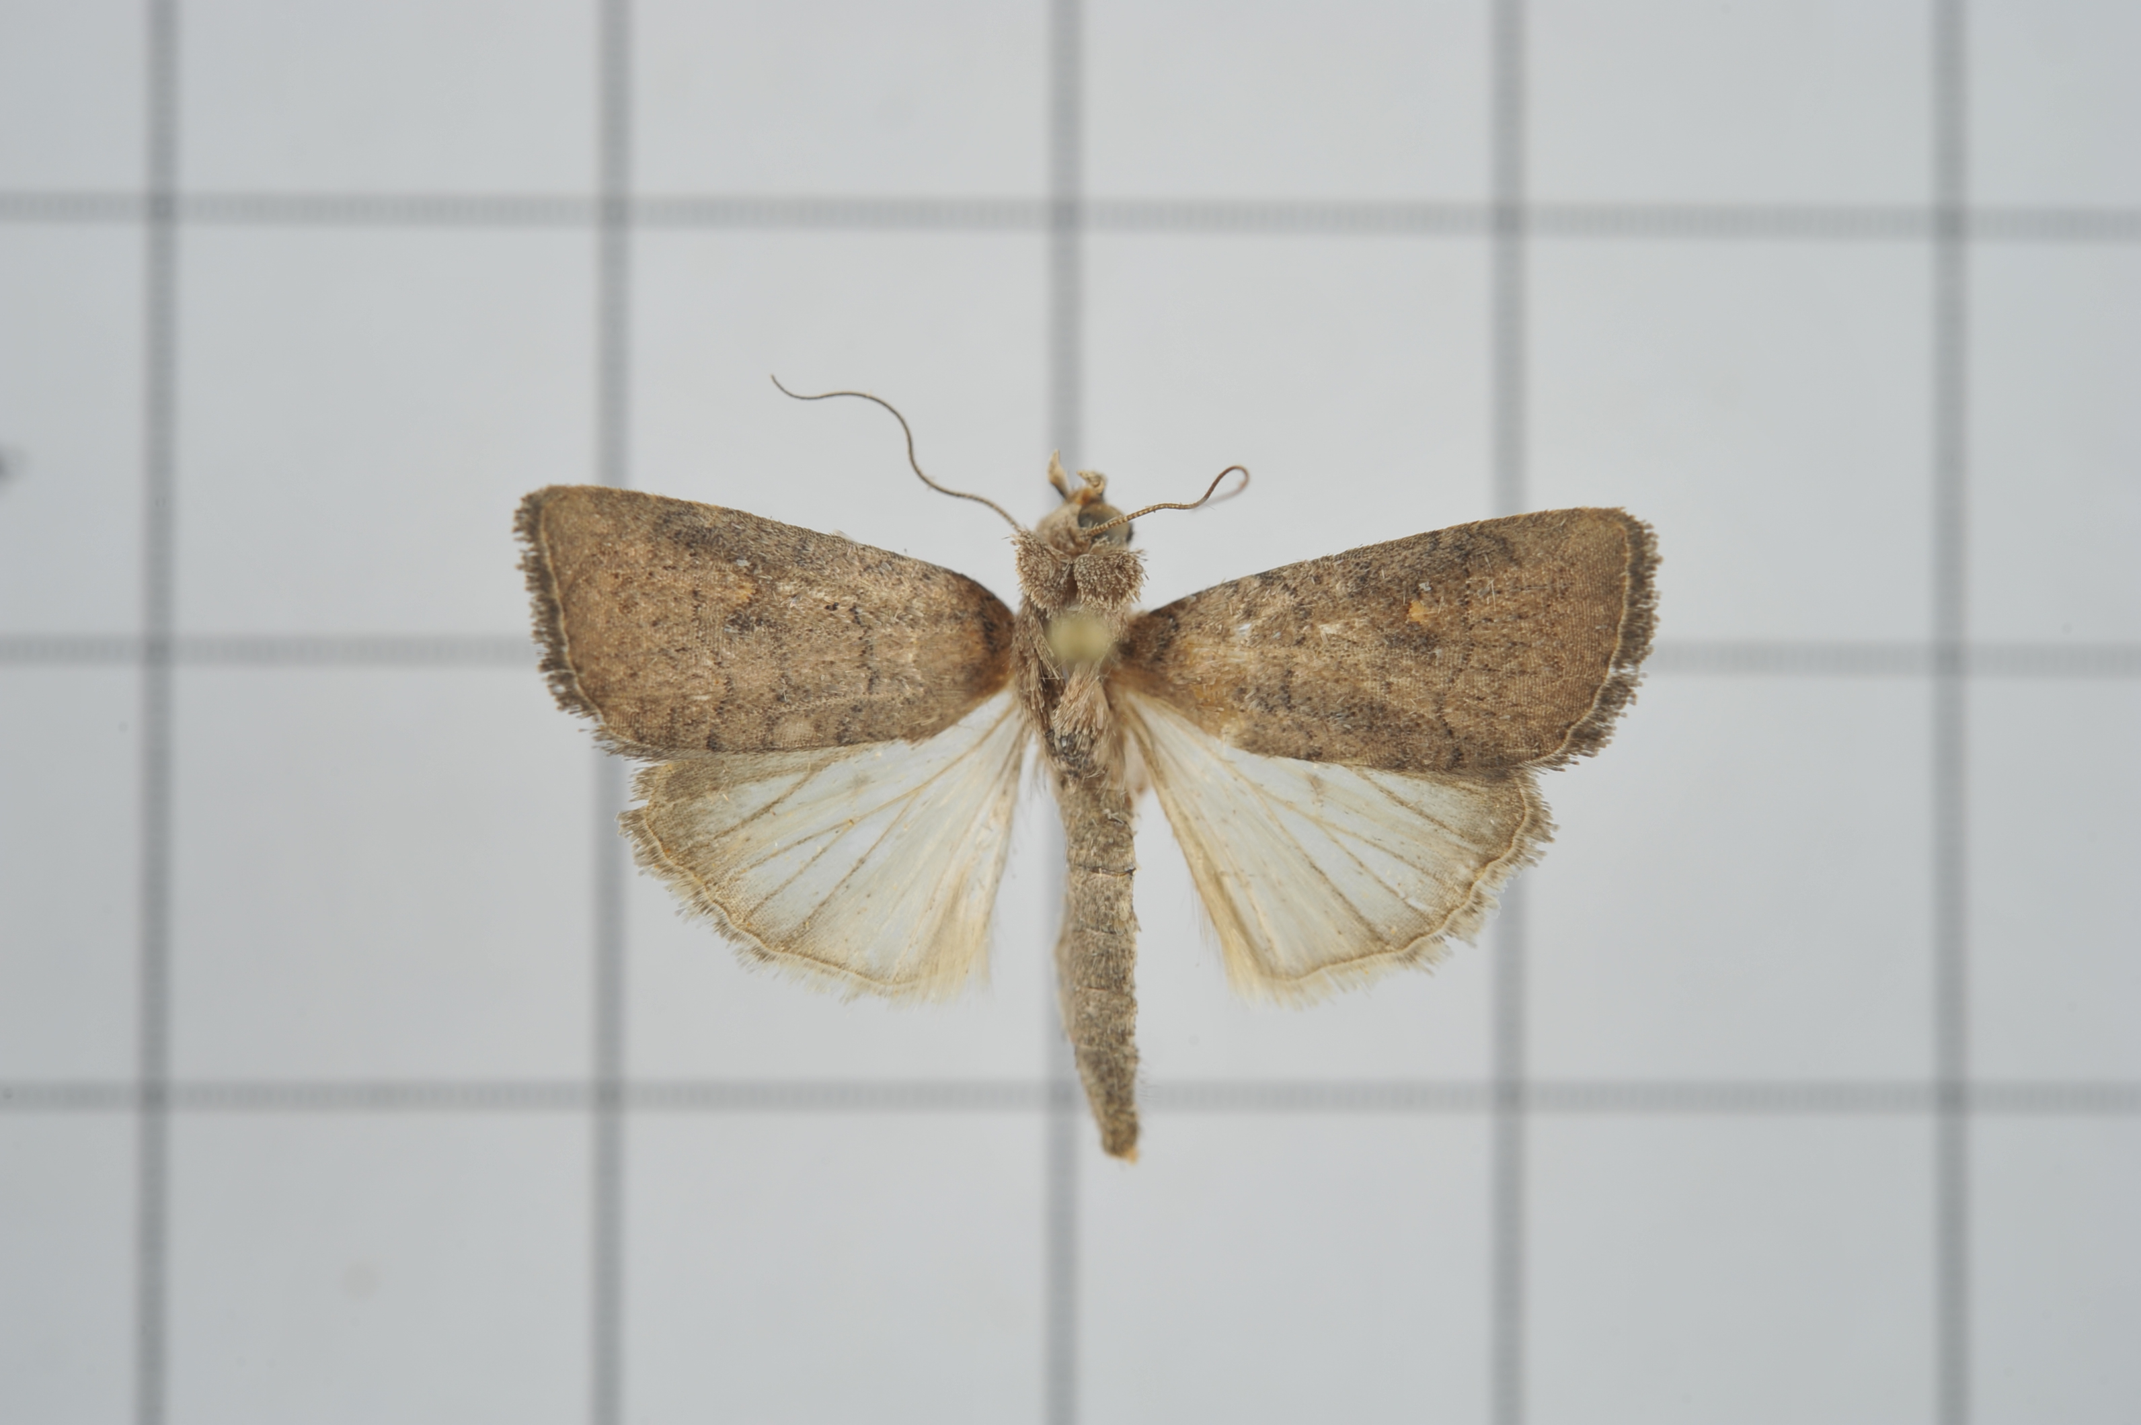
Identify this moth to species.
Athetis cognata
